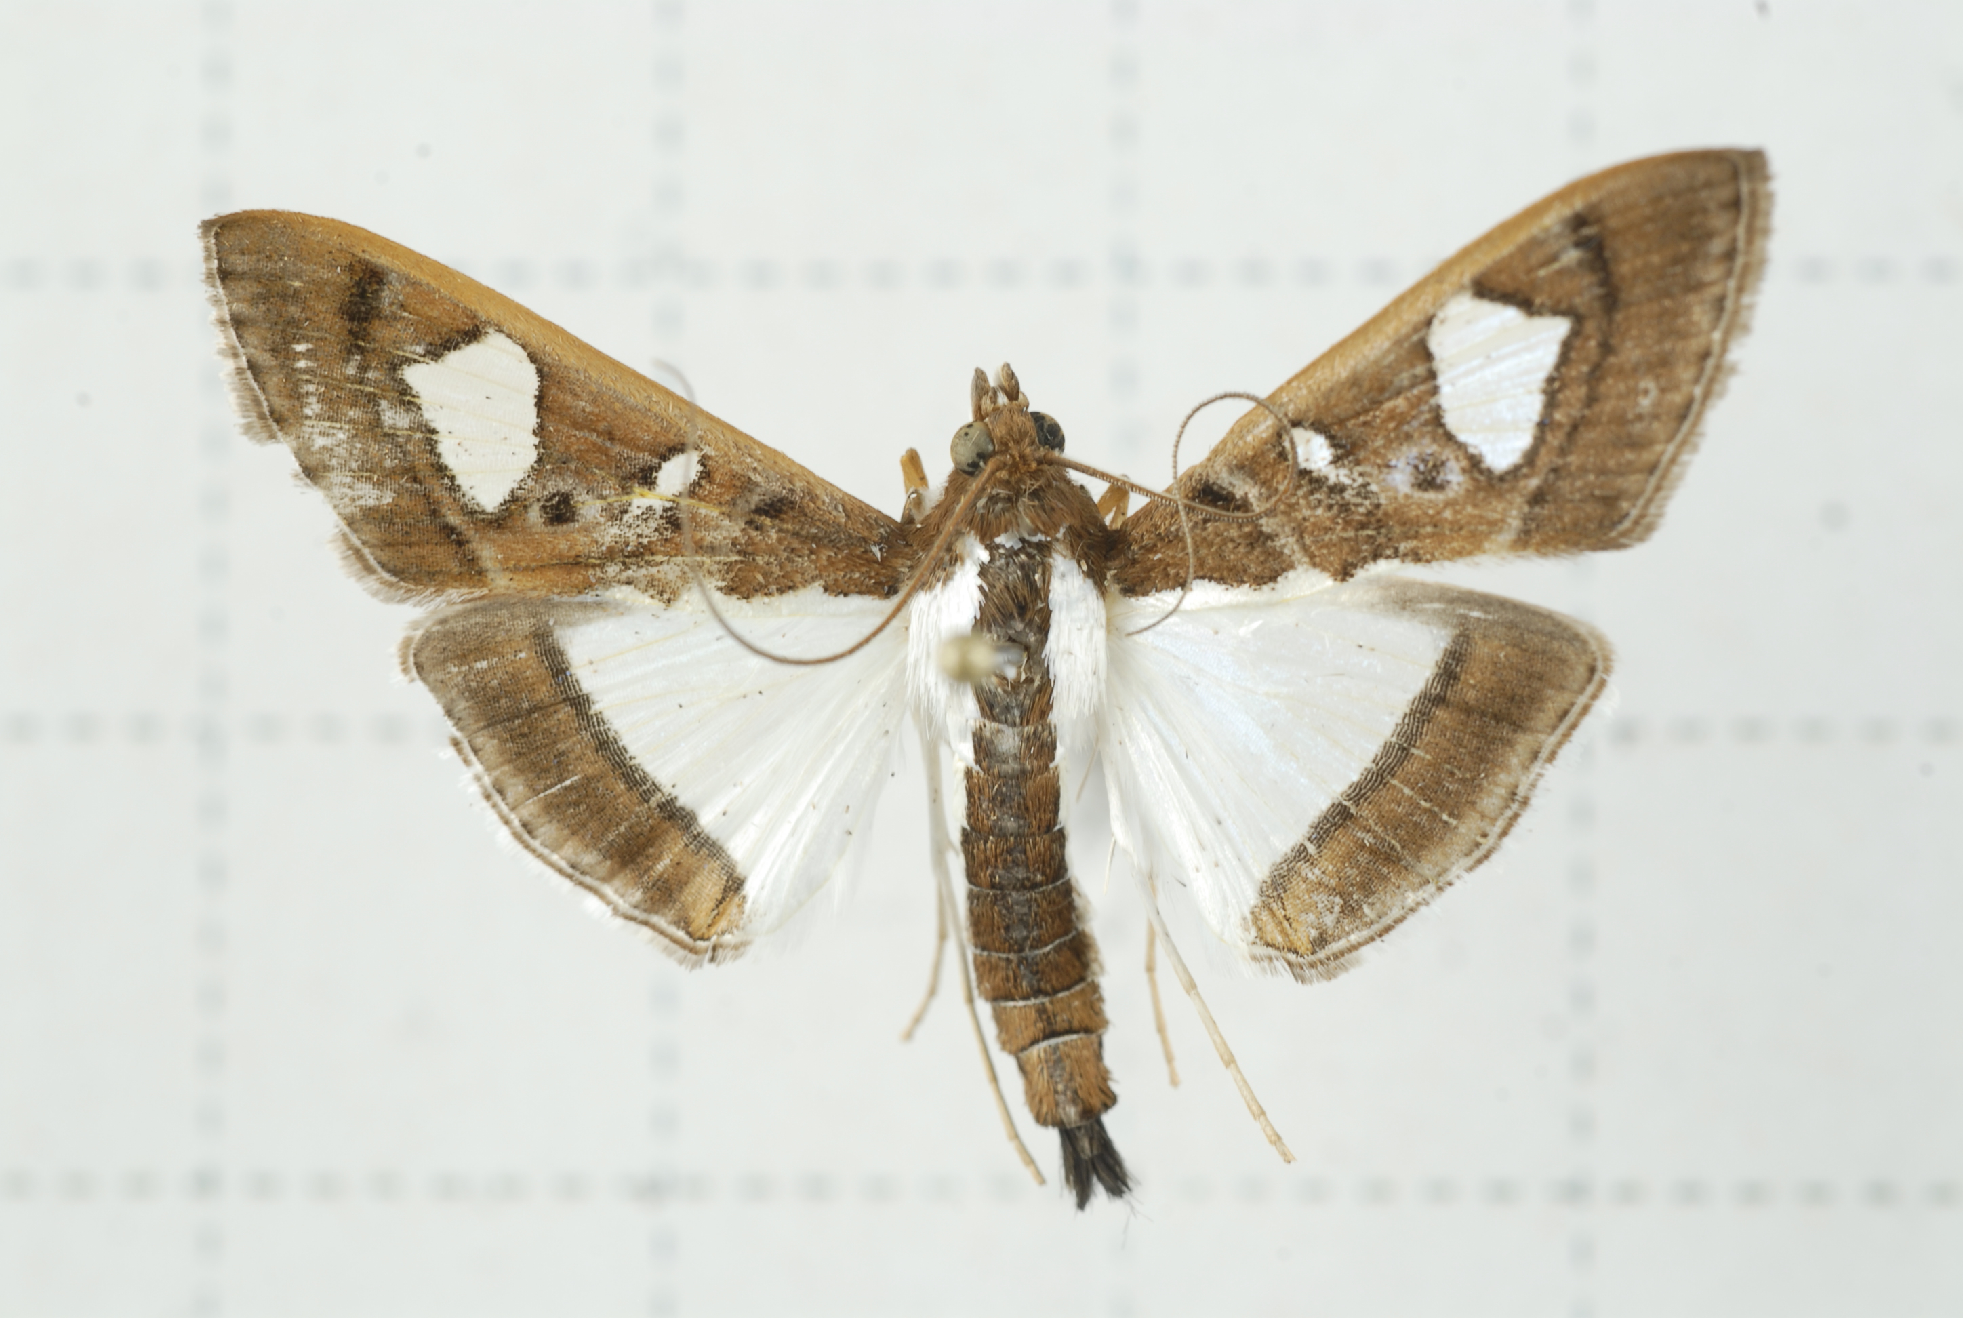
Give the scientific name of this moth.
Glyphodes bivitralis
